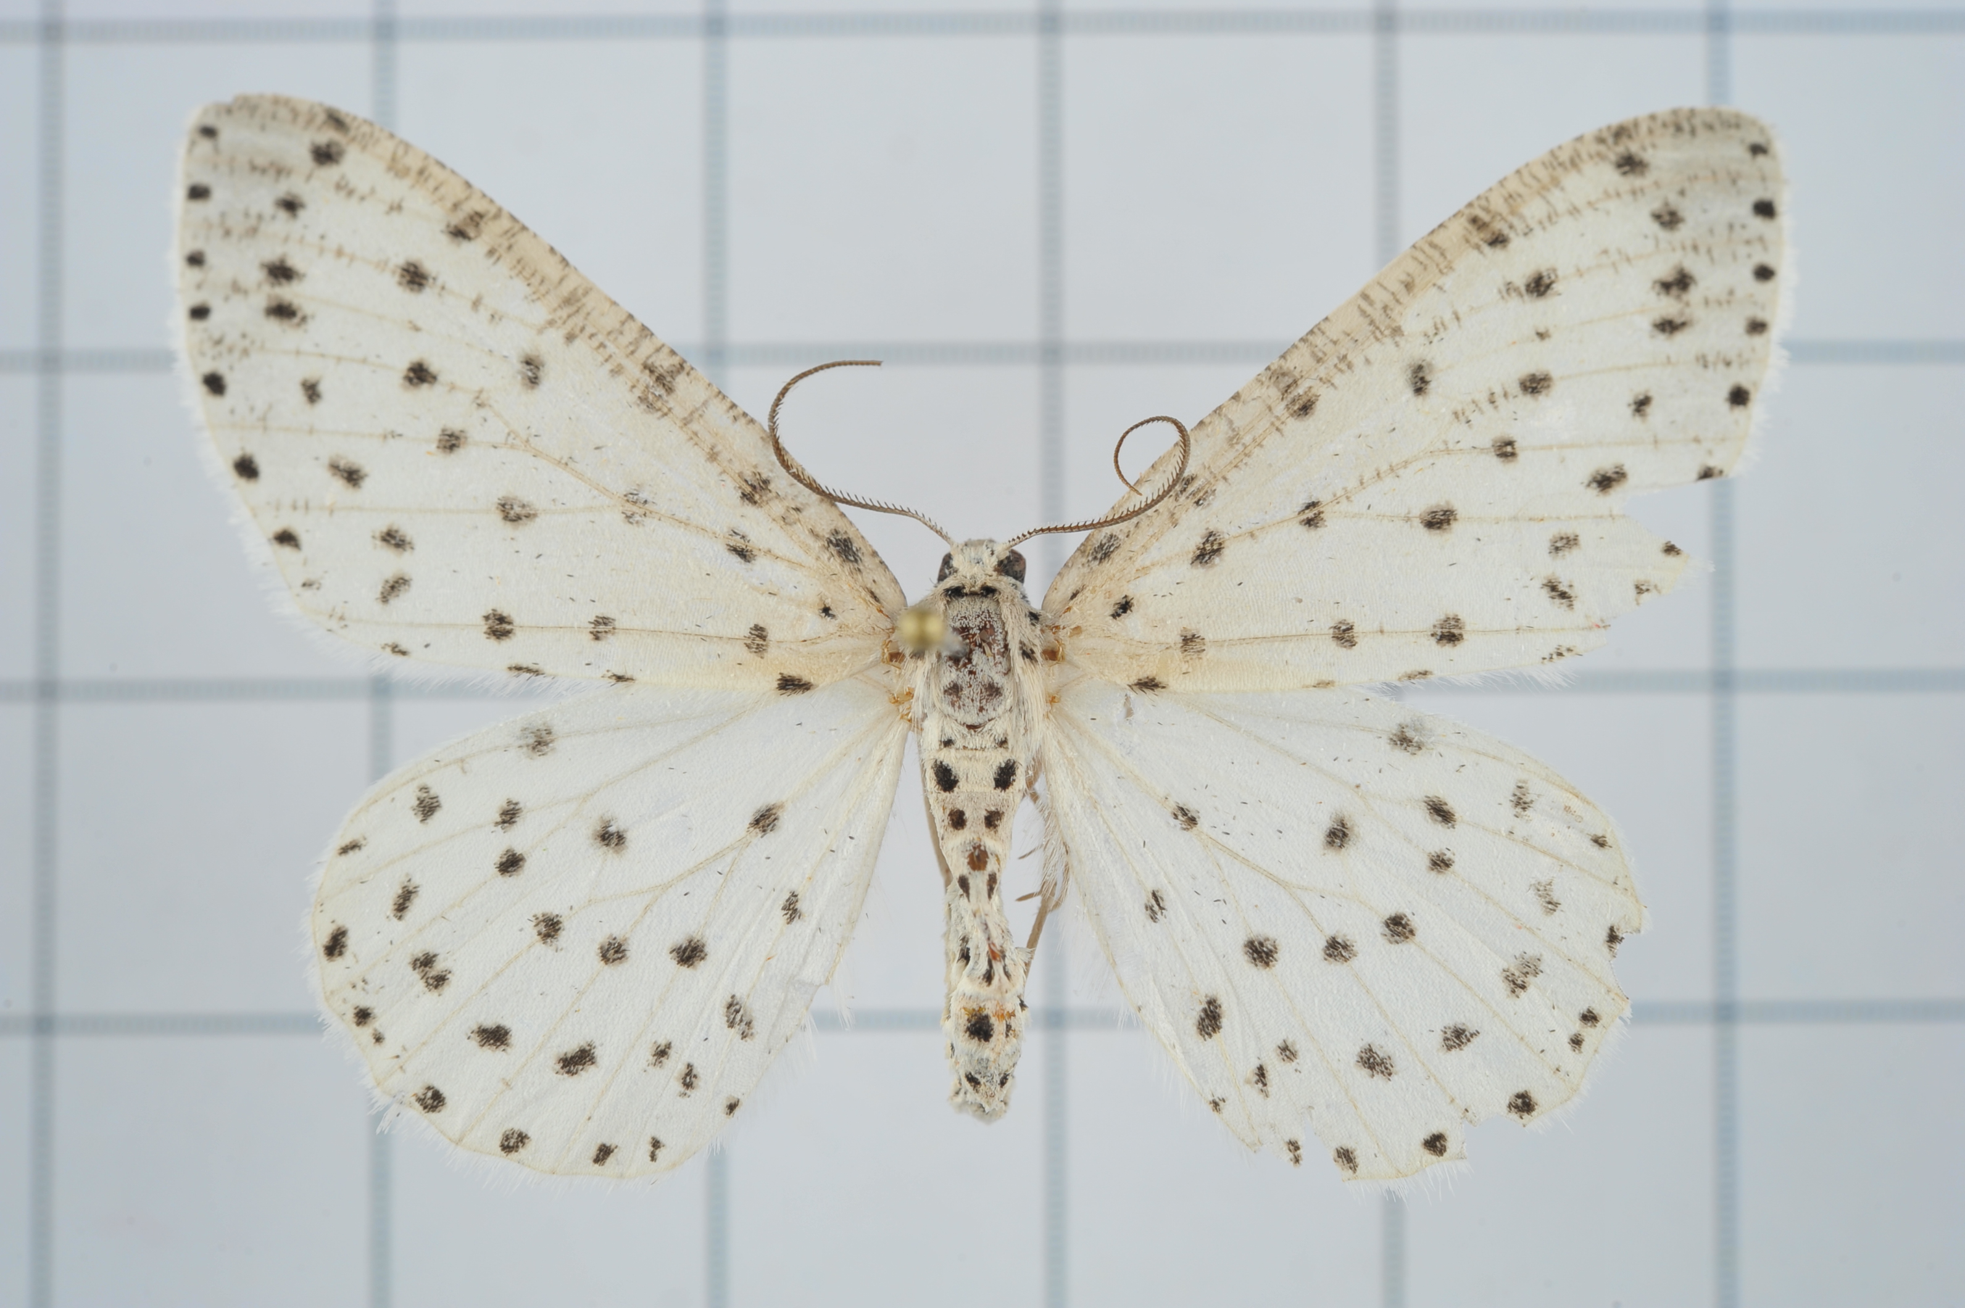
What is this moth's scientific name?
Xenoplia trivialis
